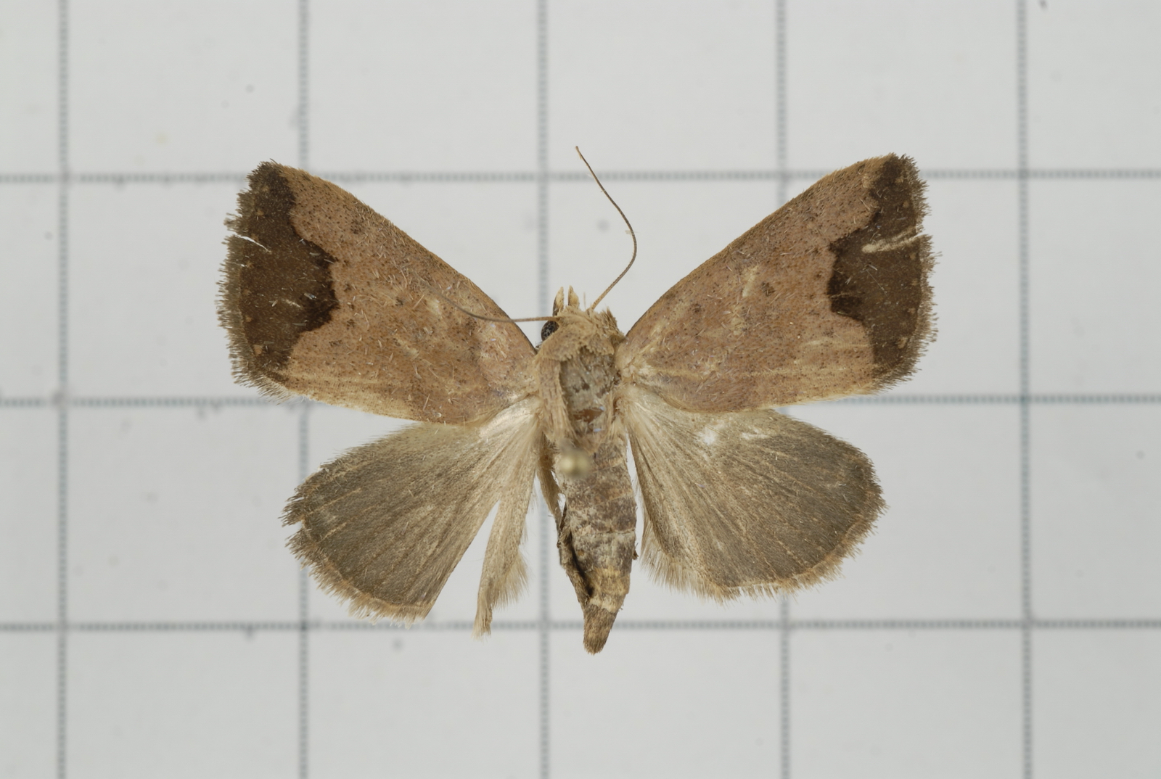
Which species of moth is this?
Bocula diffisa
